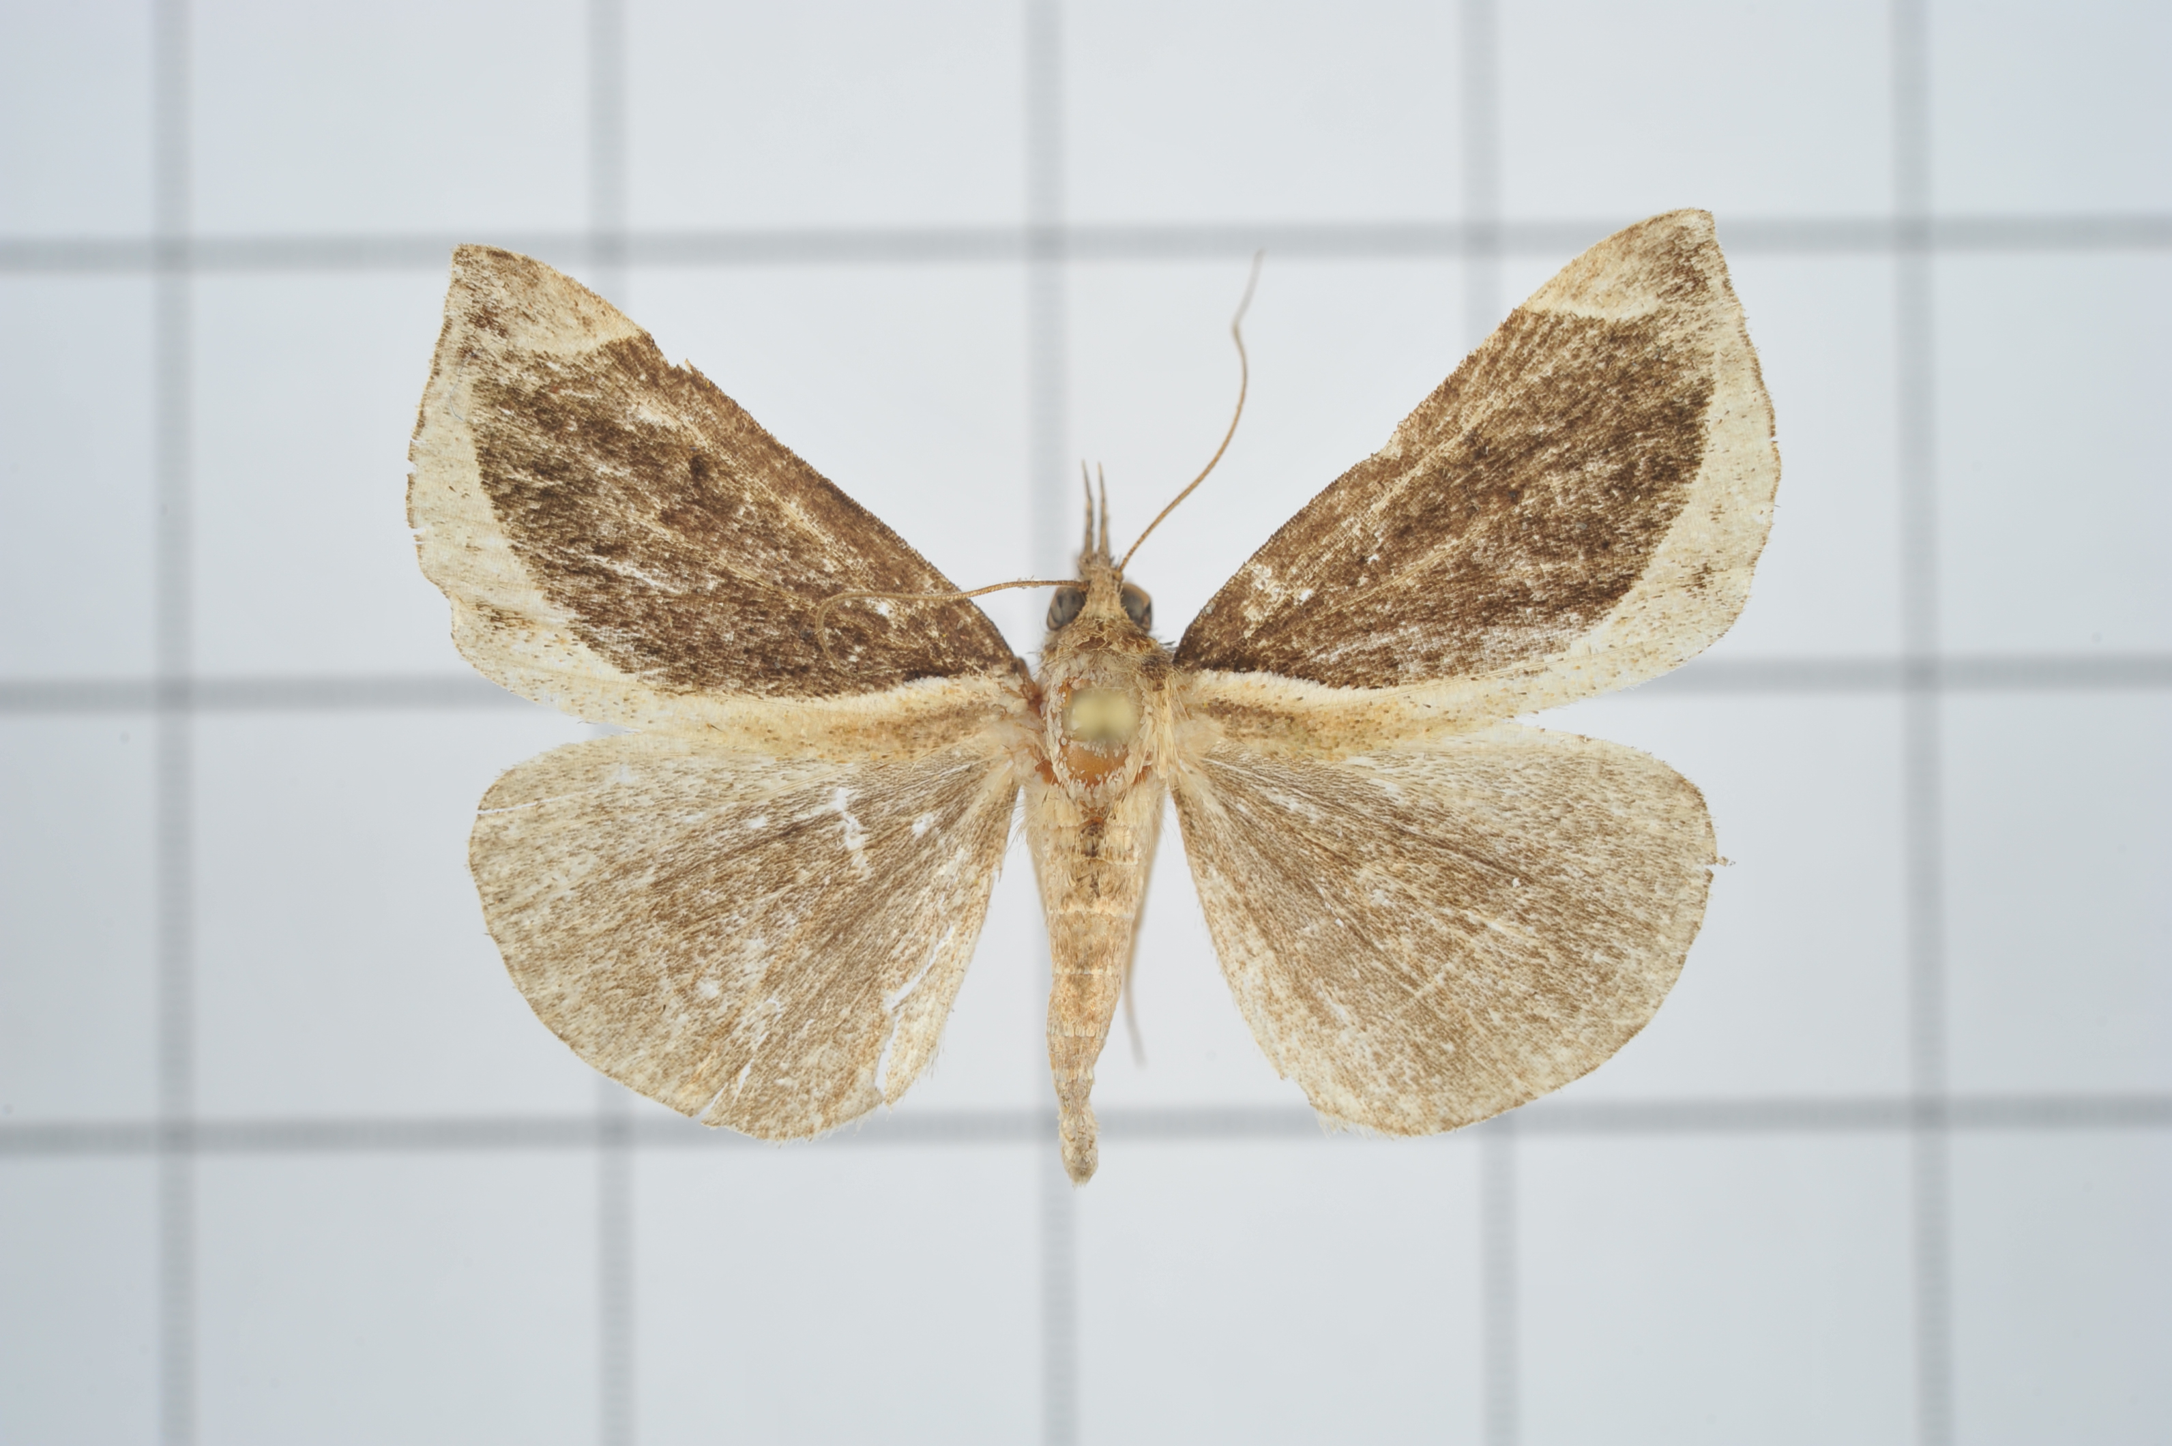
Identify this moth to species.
Hypena perspicua
